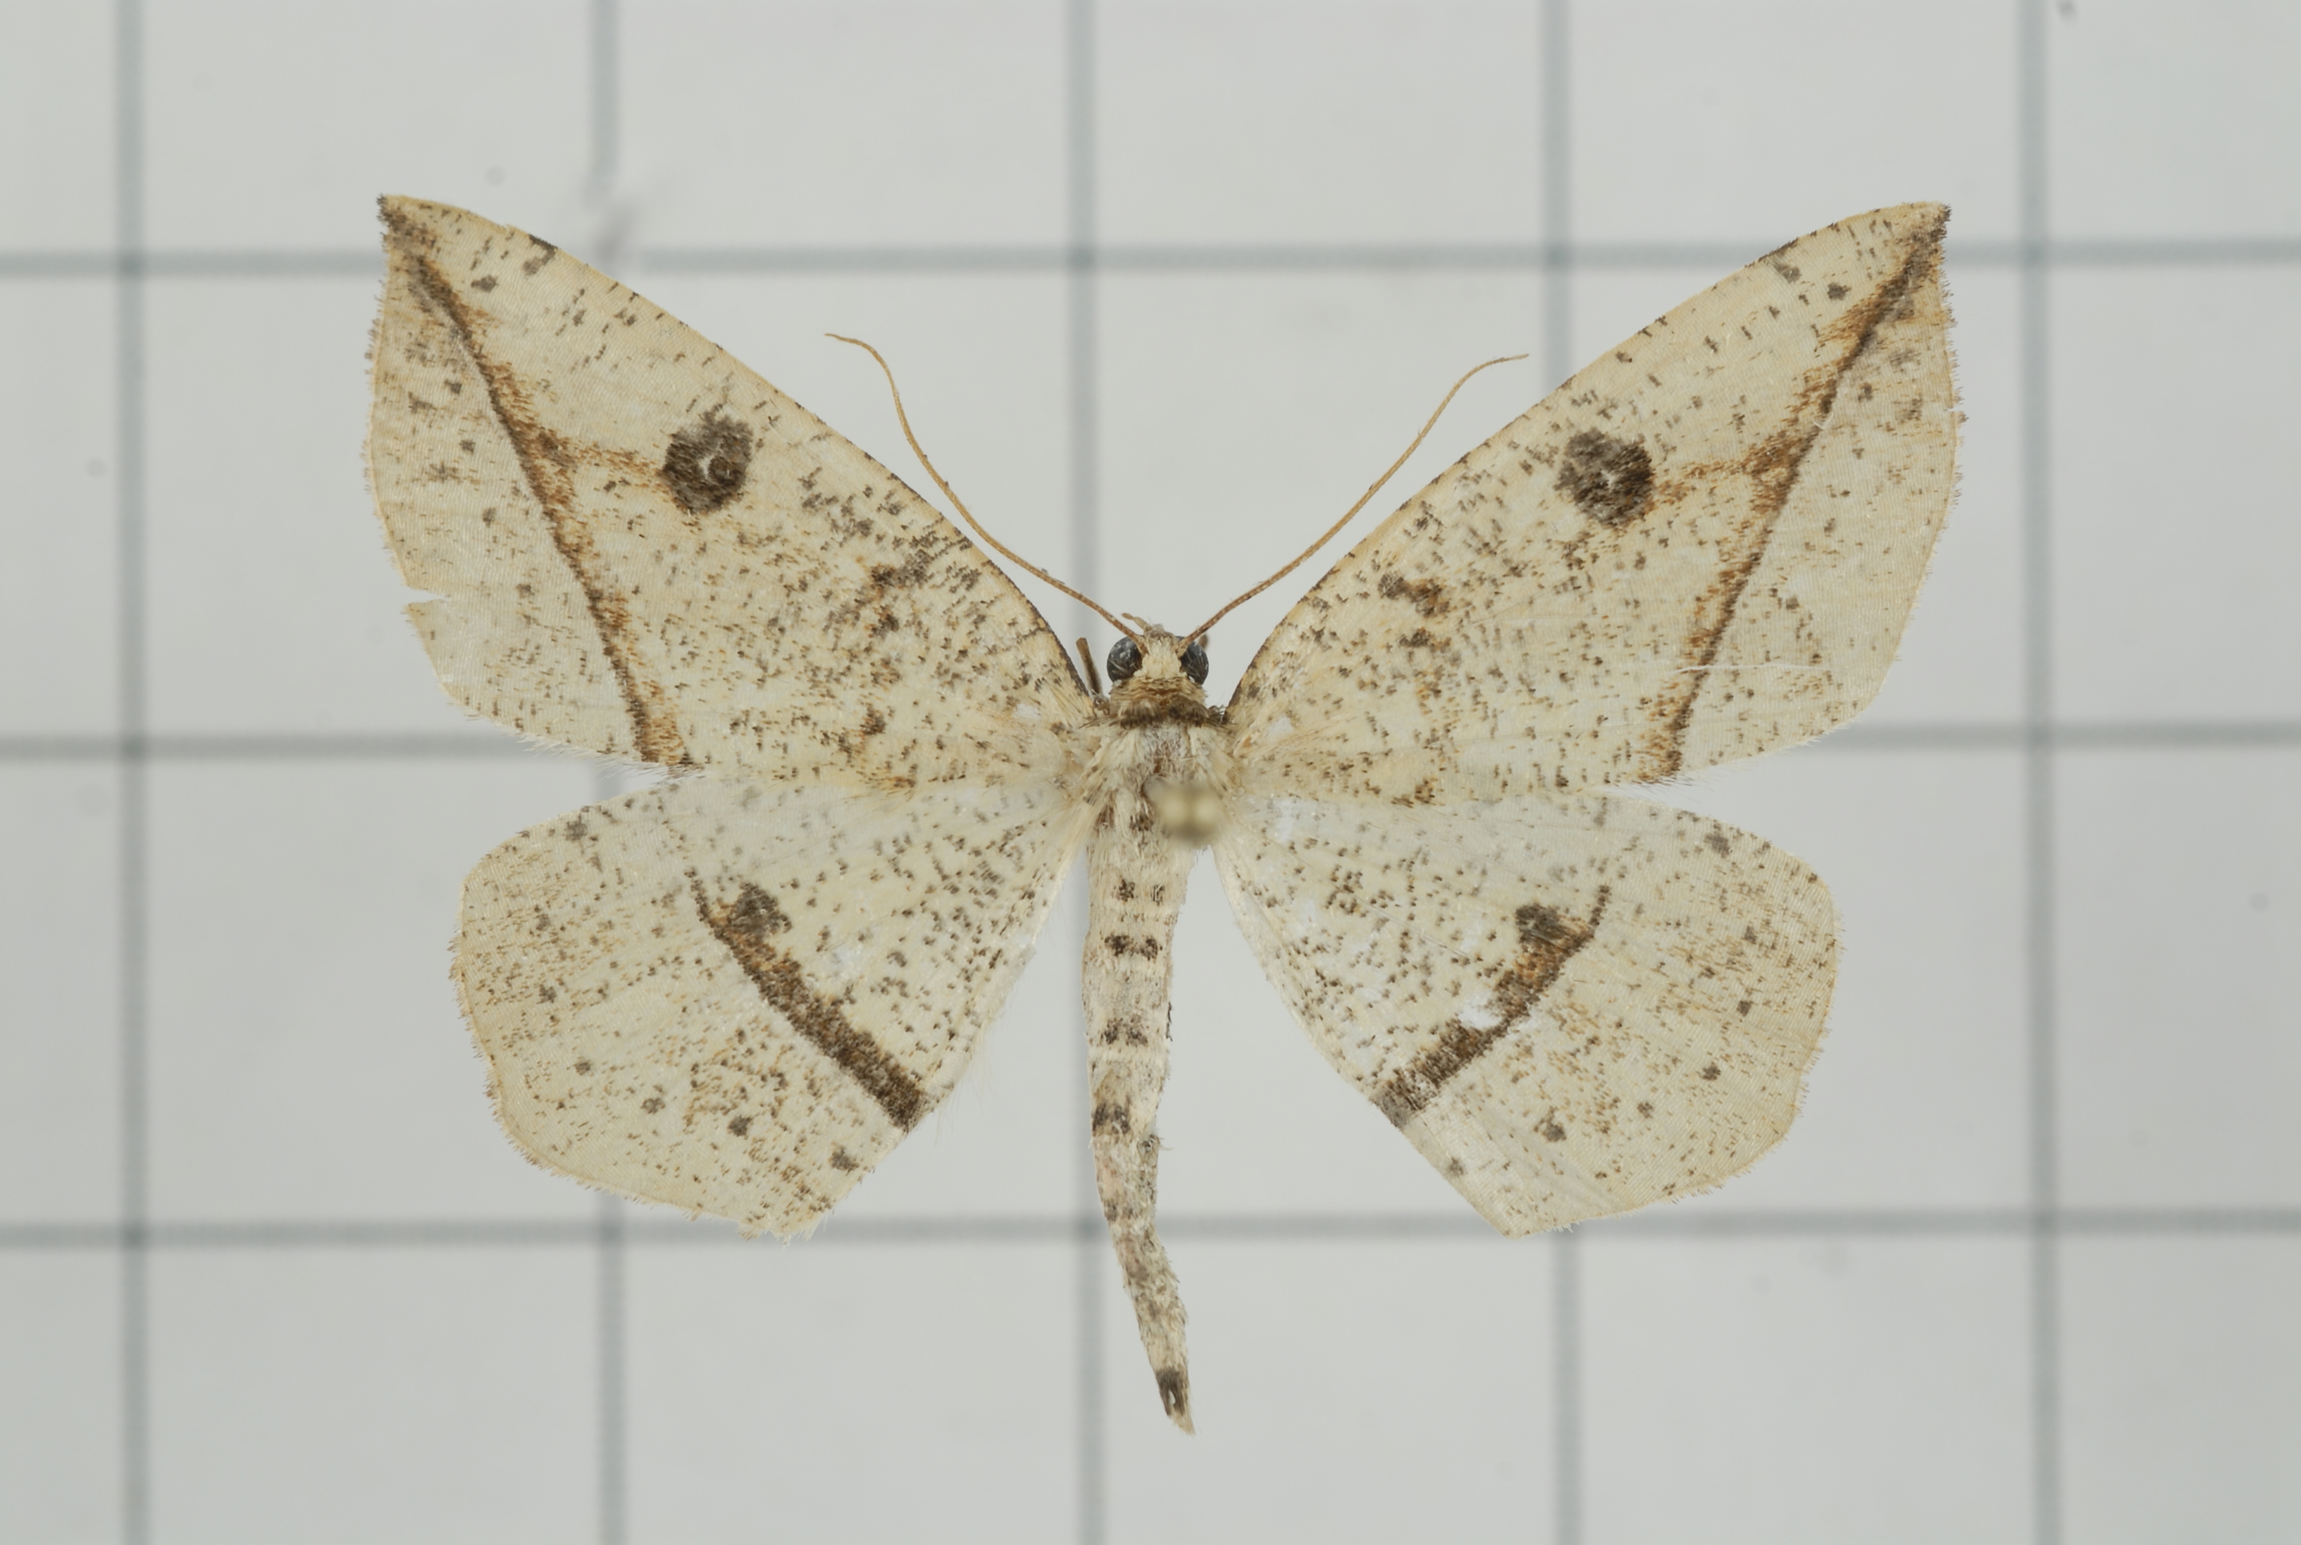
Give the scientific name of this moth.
Entomopteryx rubridisca
